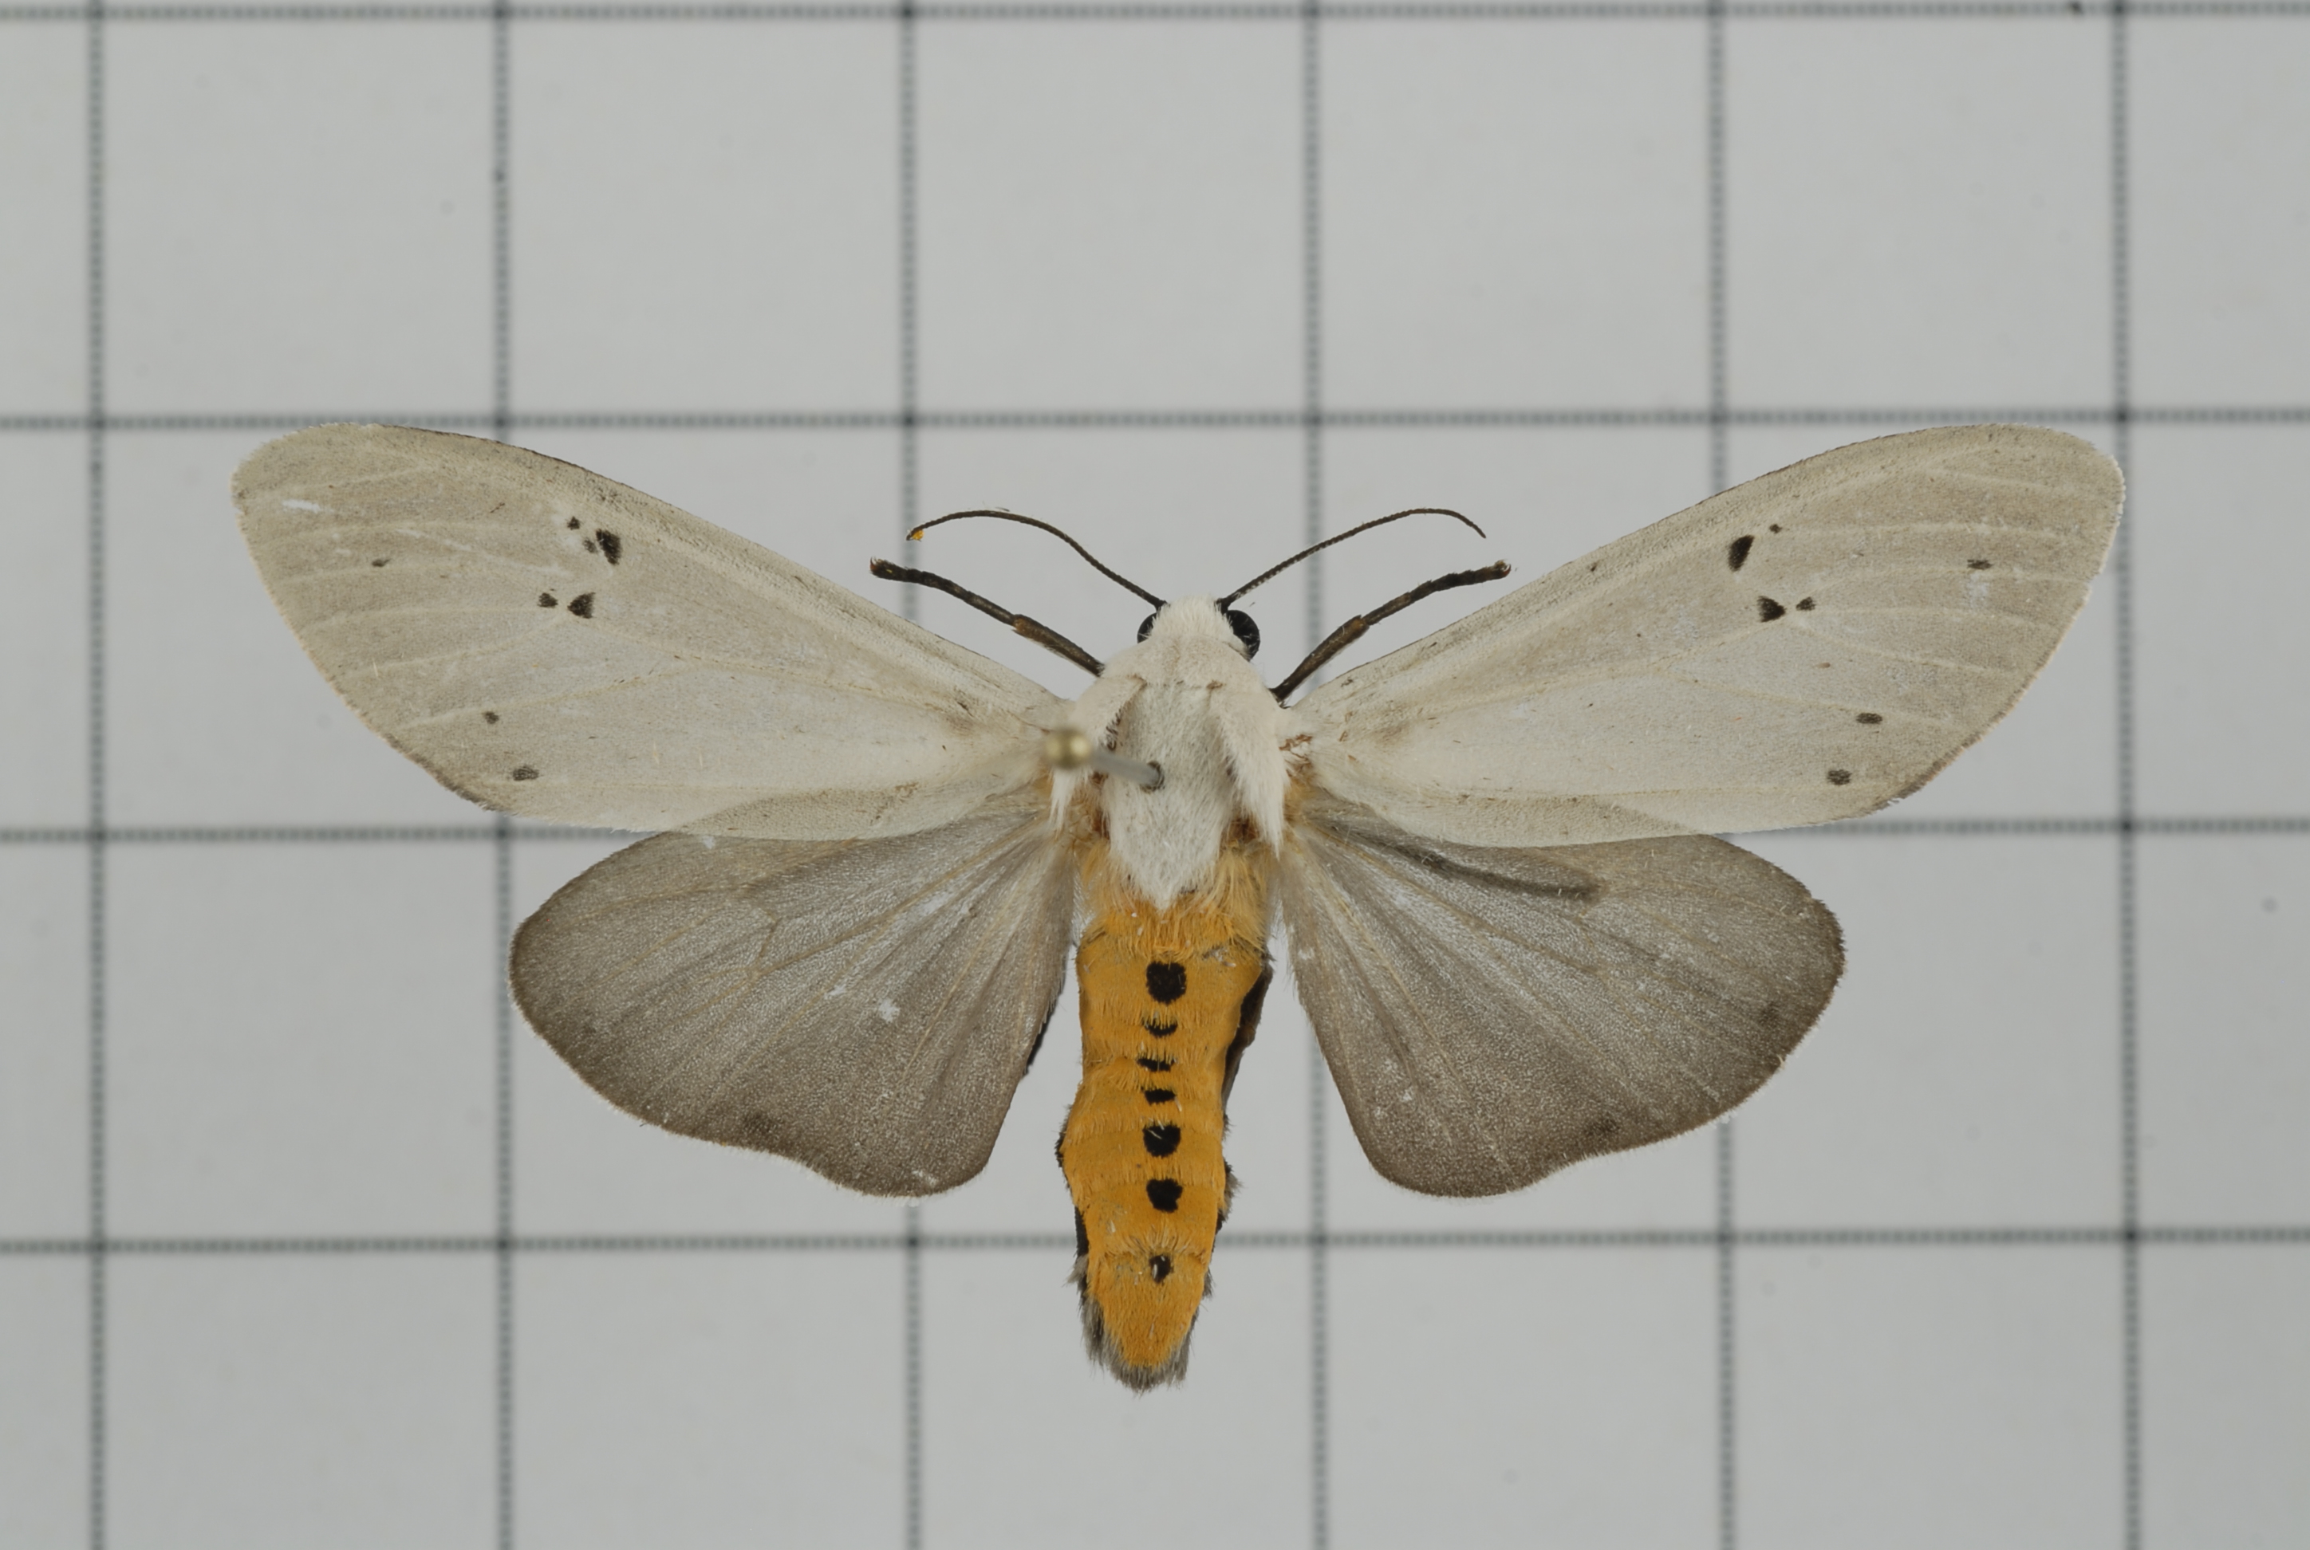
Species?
Creatonotos transiens koni
